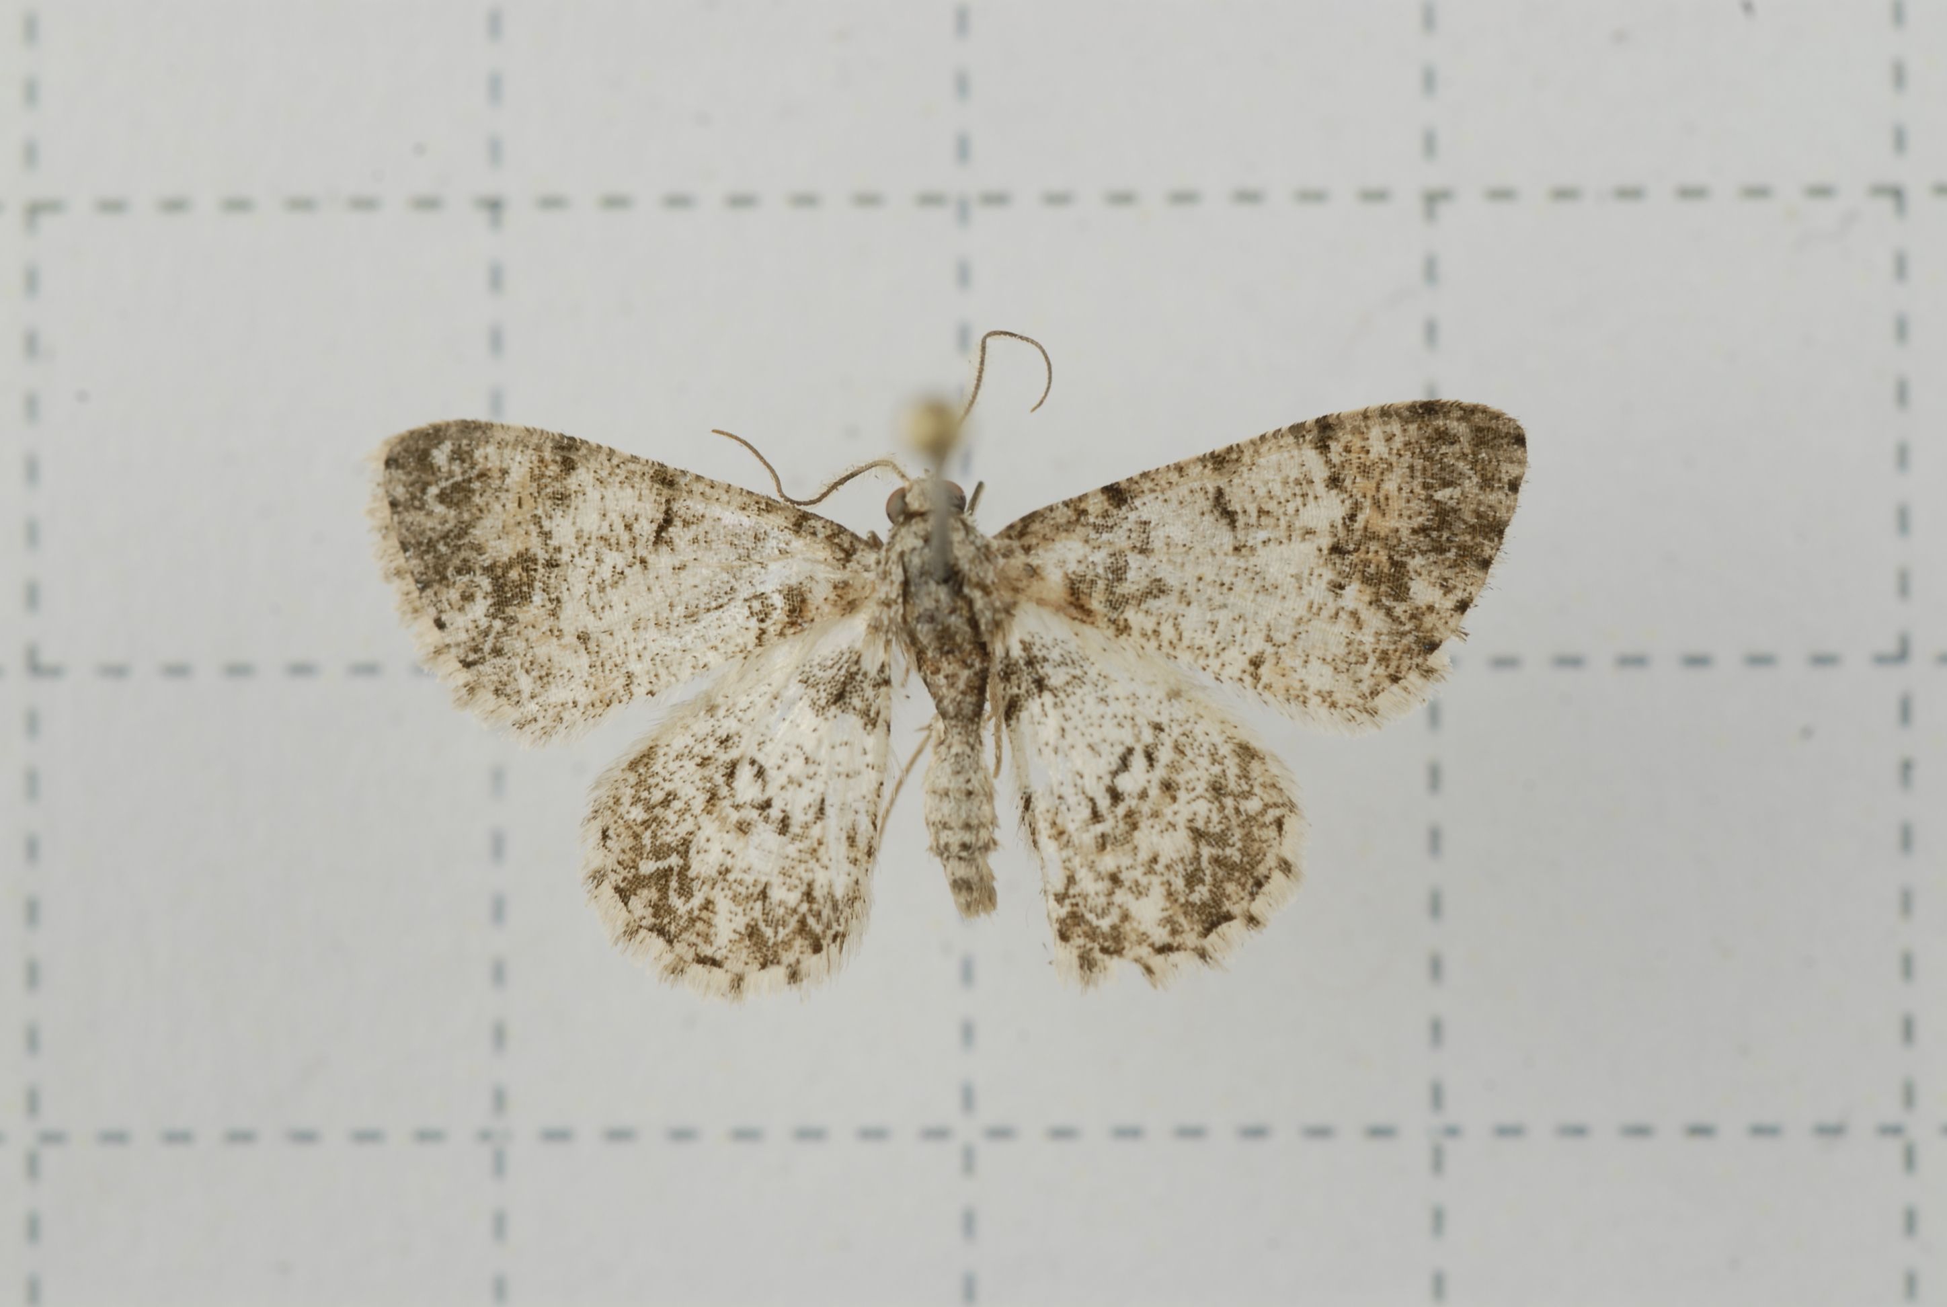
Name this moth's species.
Myrioblephara simplaria simplaria
